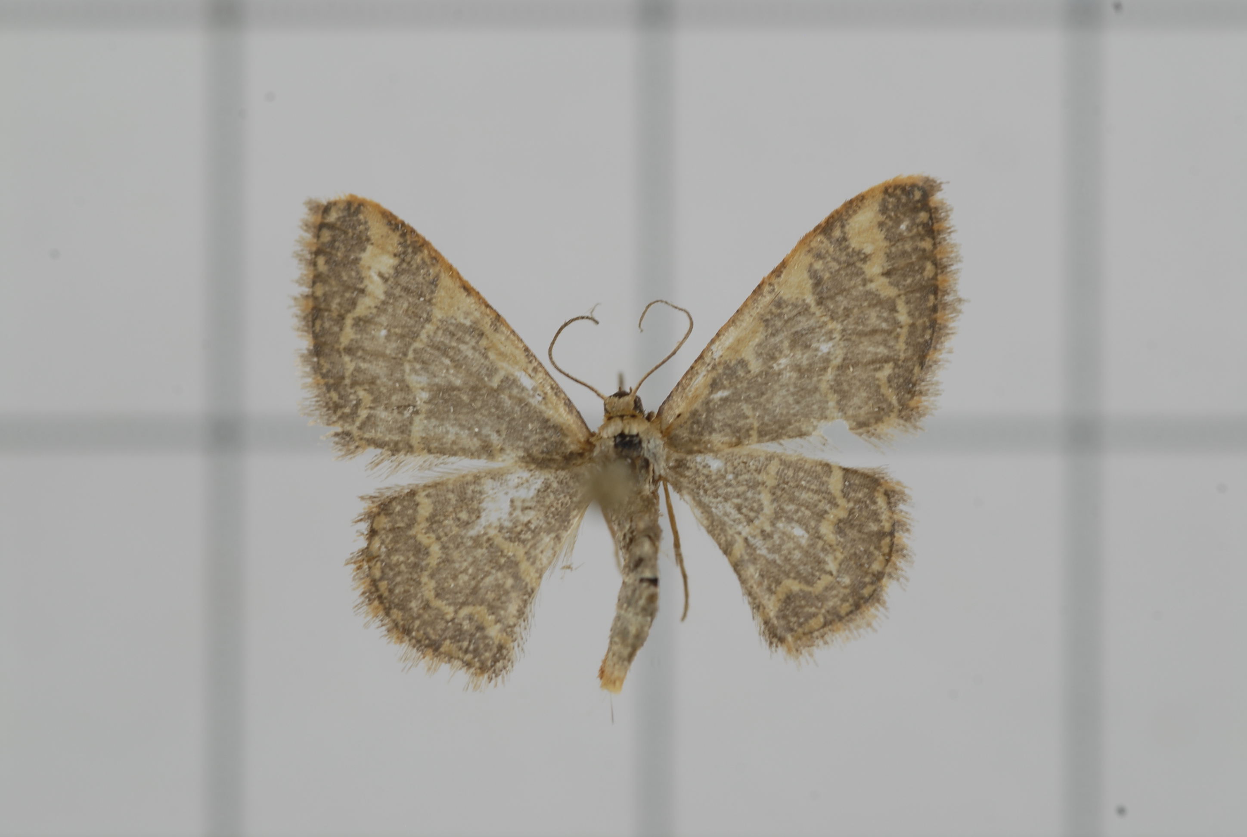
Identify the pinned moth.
Idaea costiguttata
